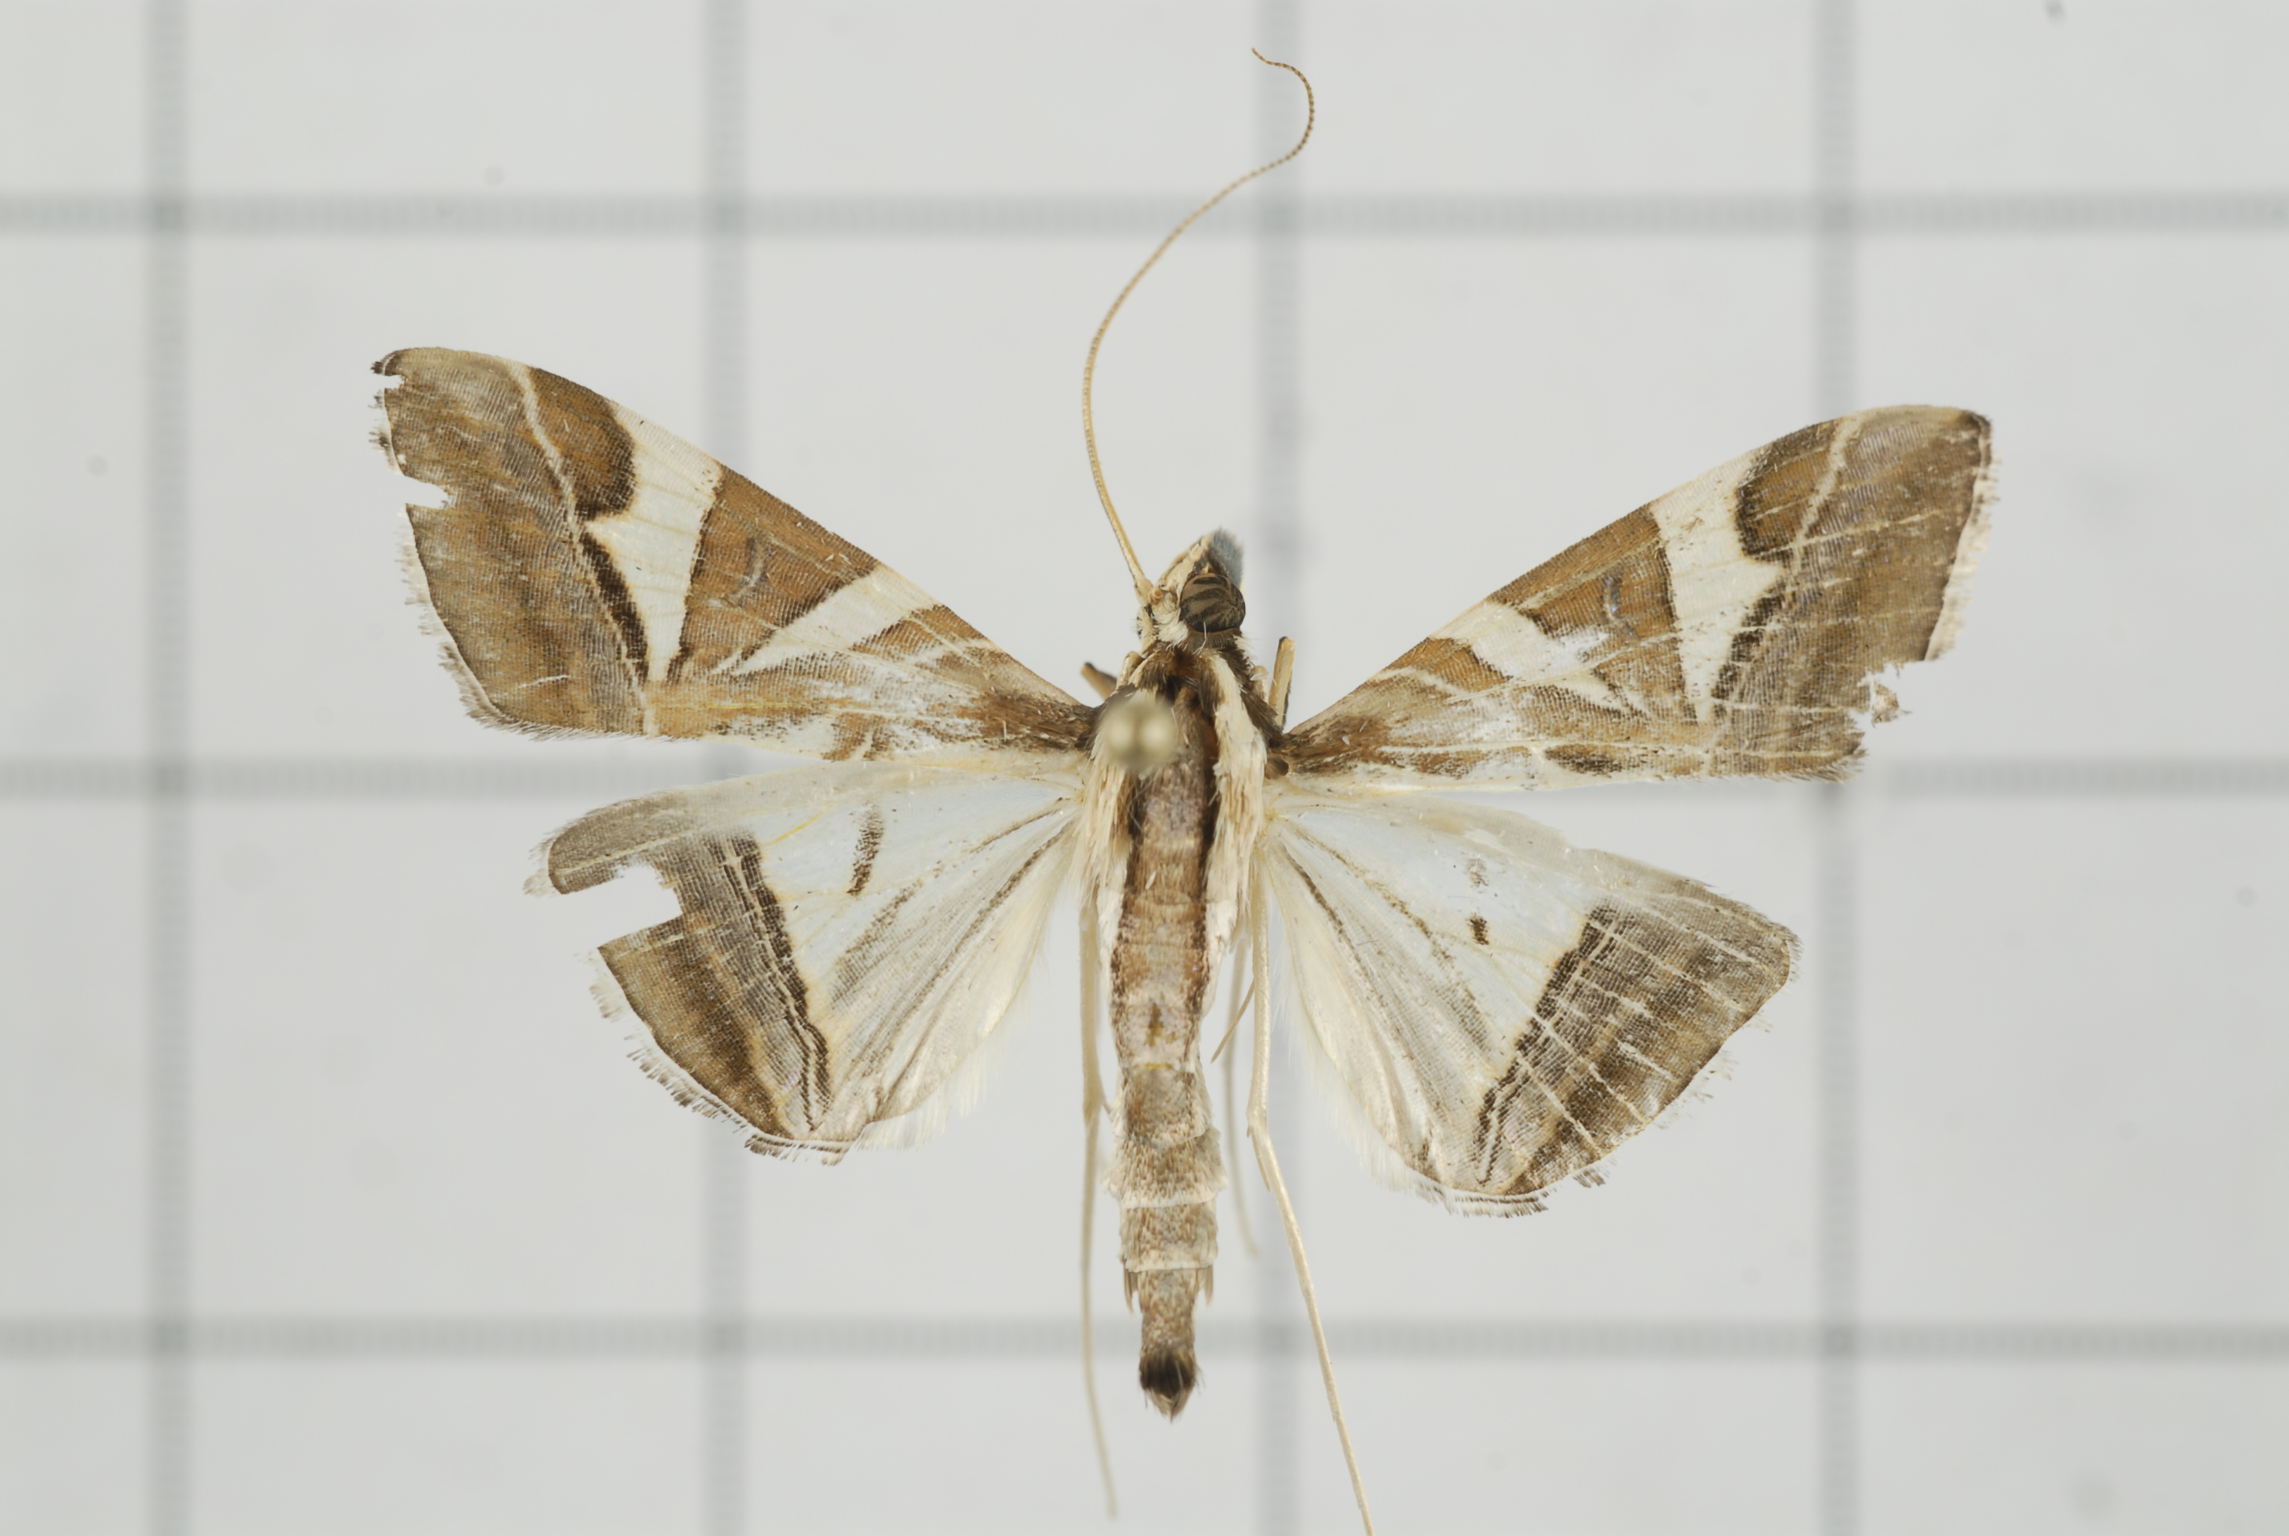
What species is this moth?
Agrioglypta itysalis
